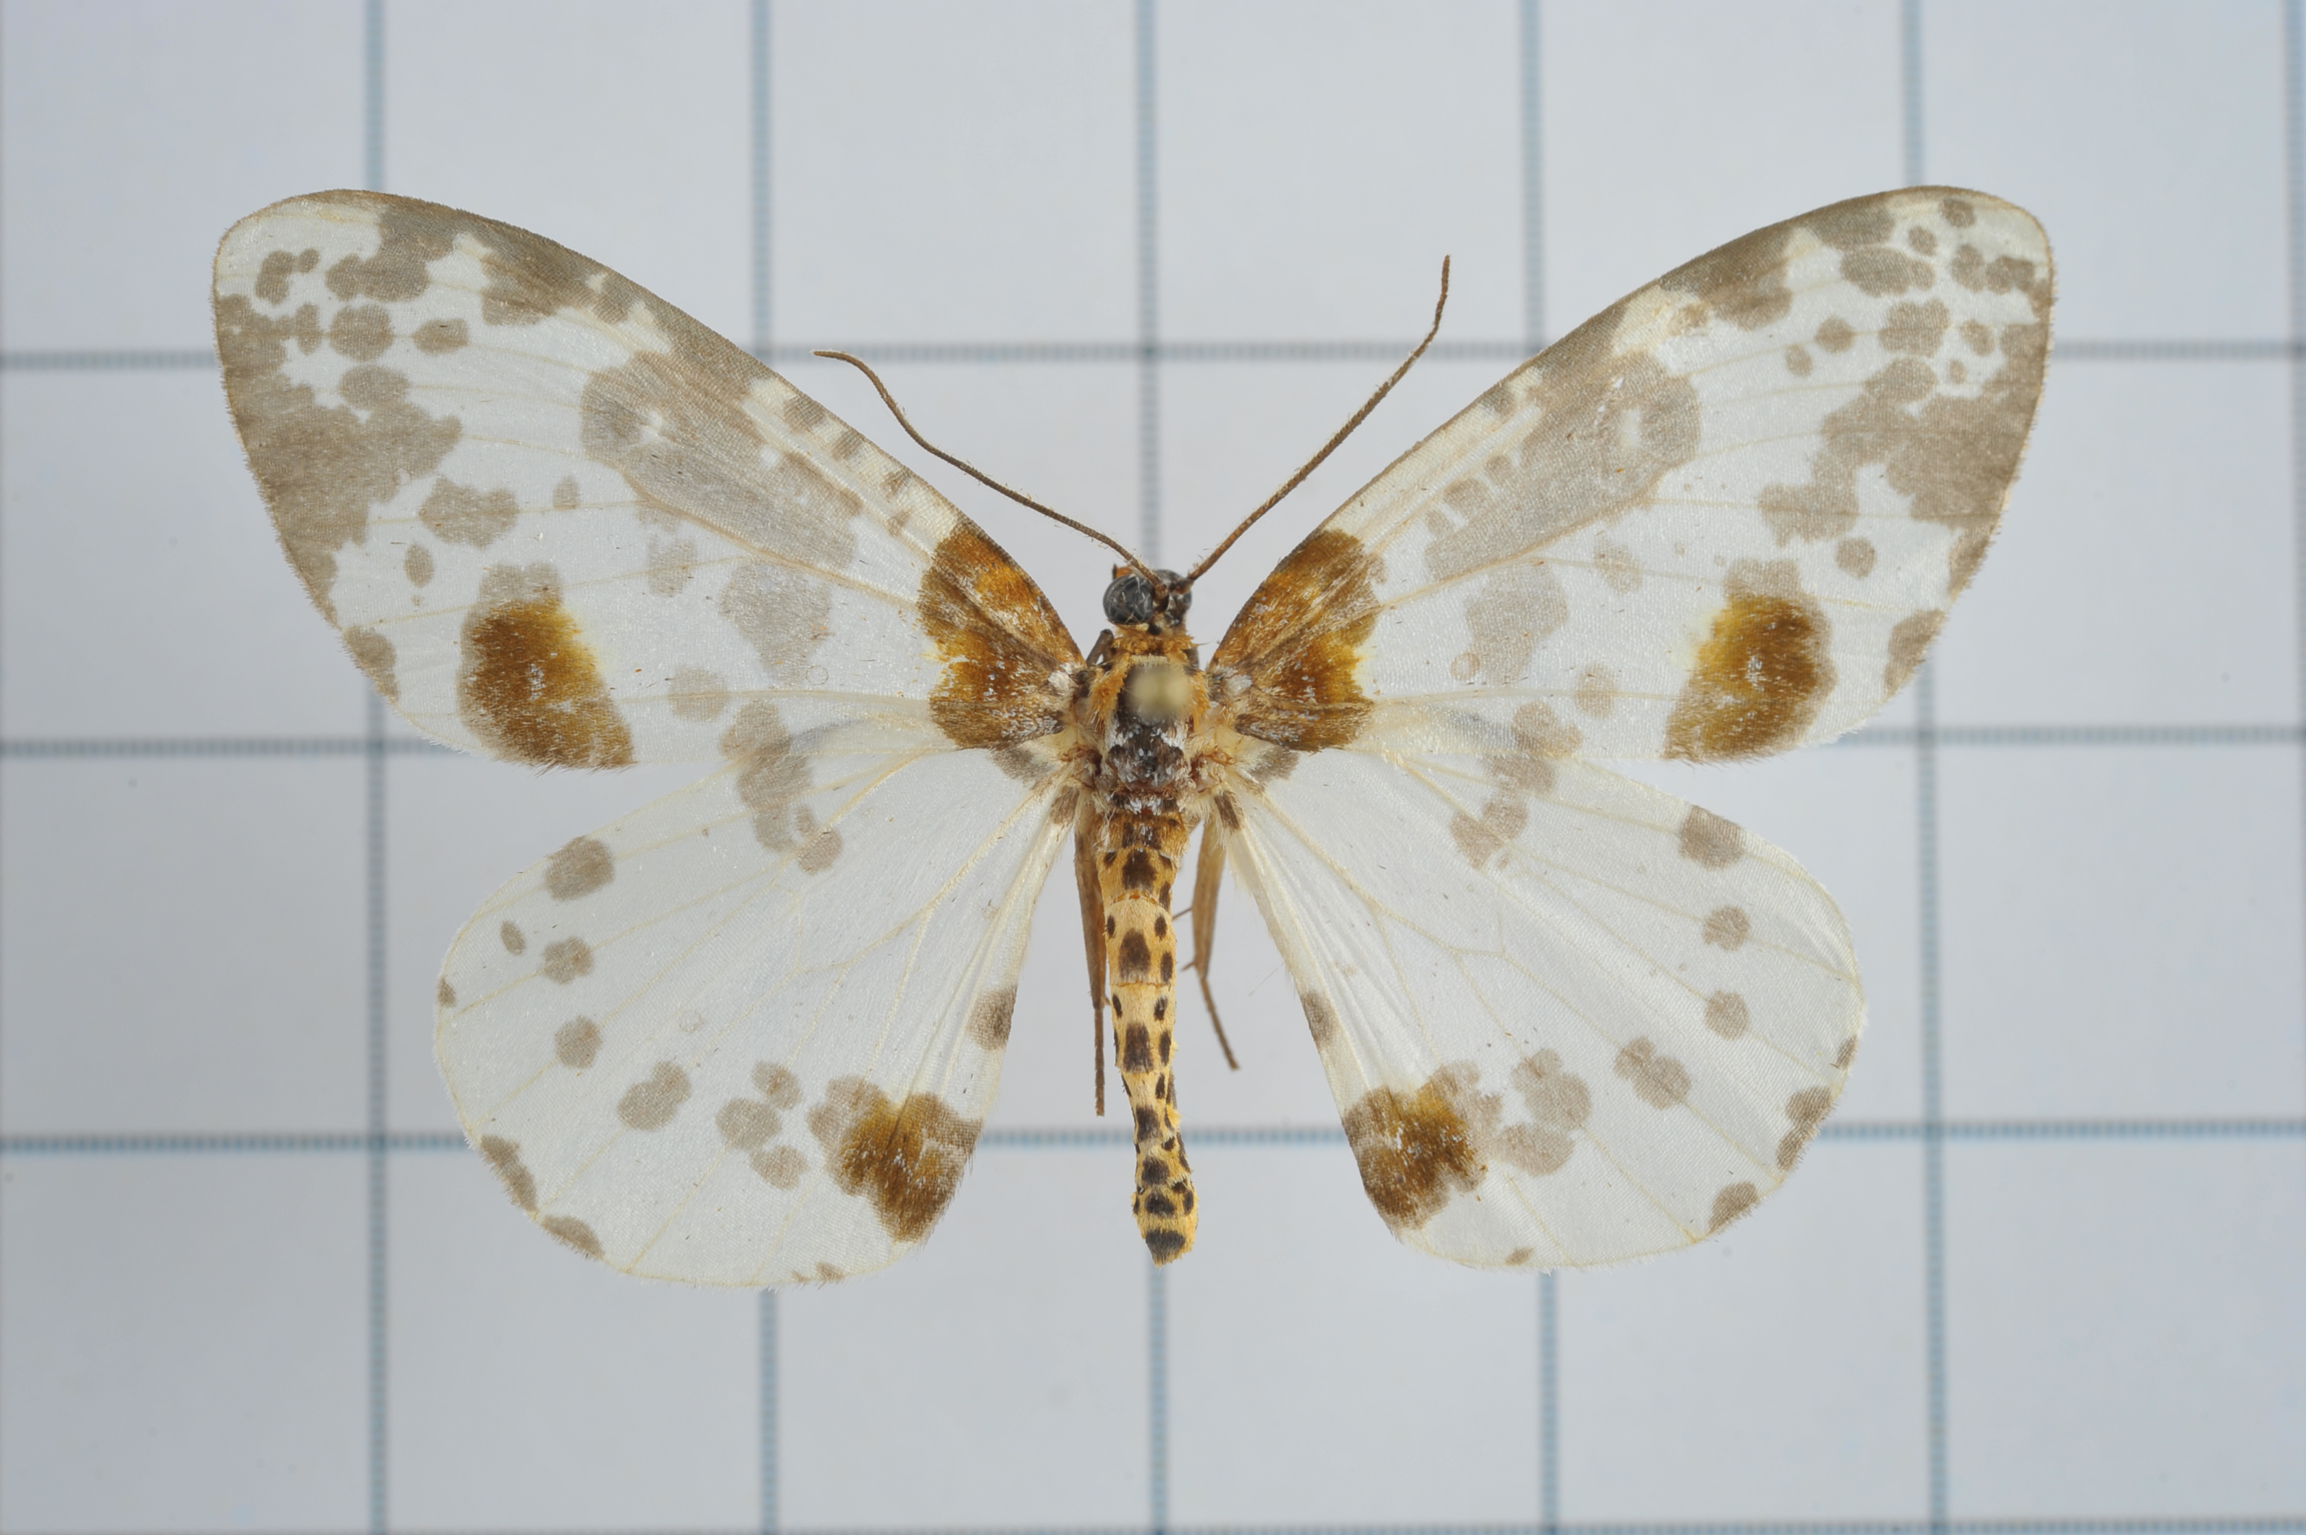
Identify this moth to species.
Abraxas adilluminata
